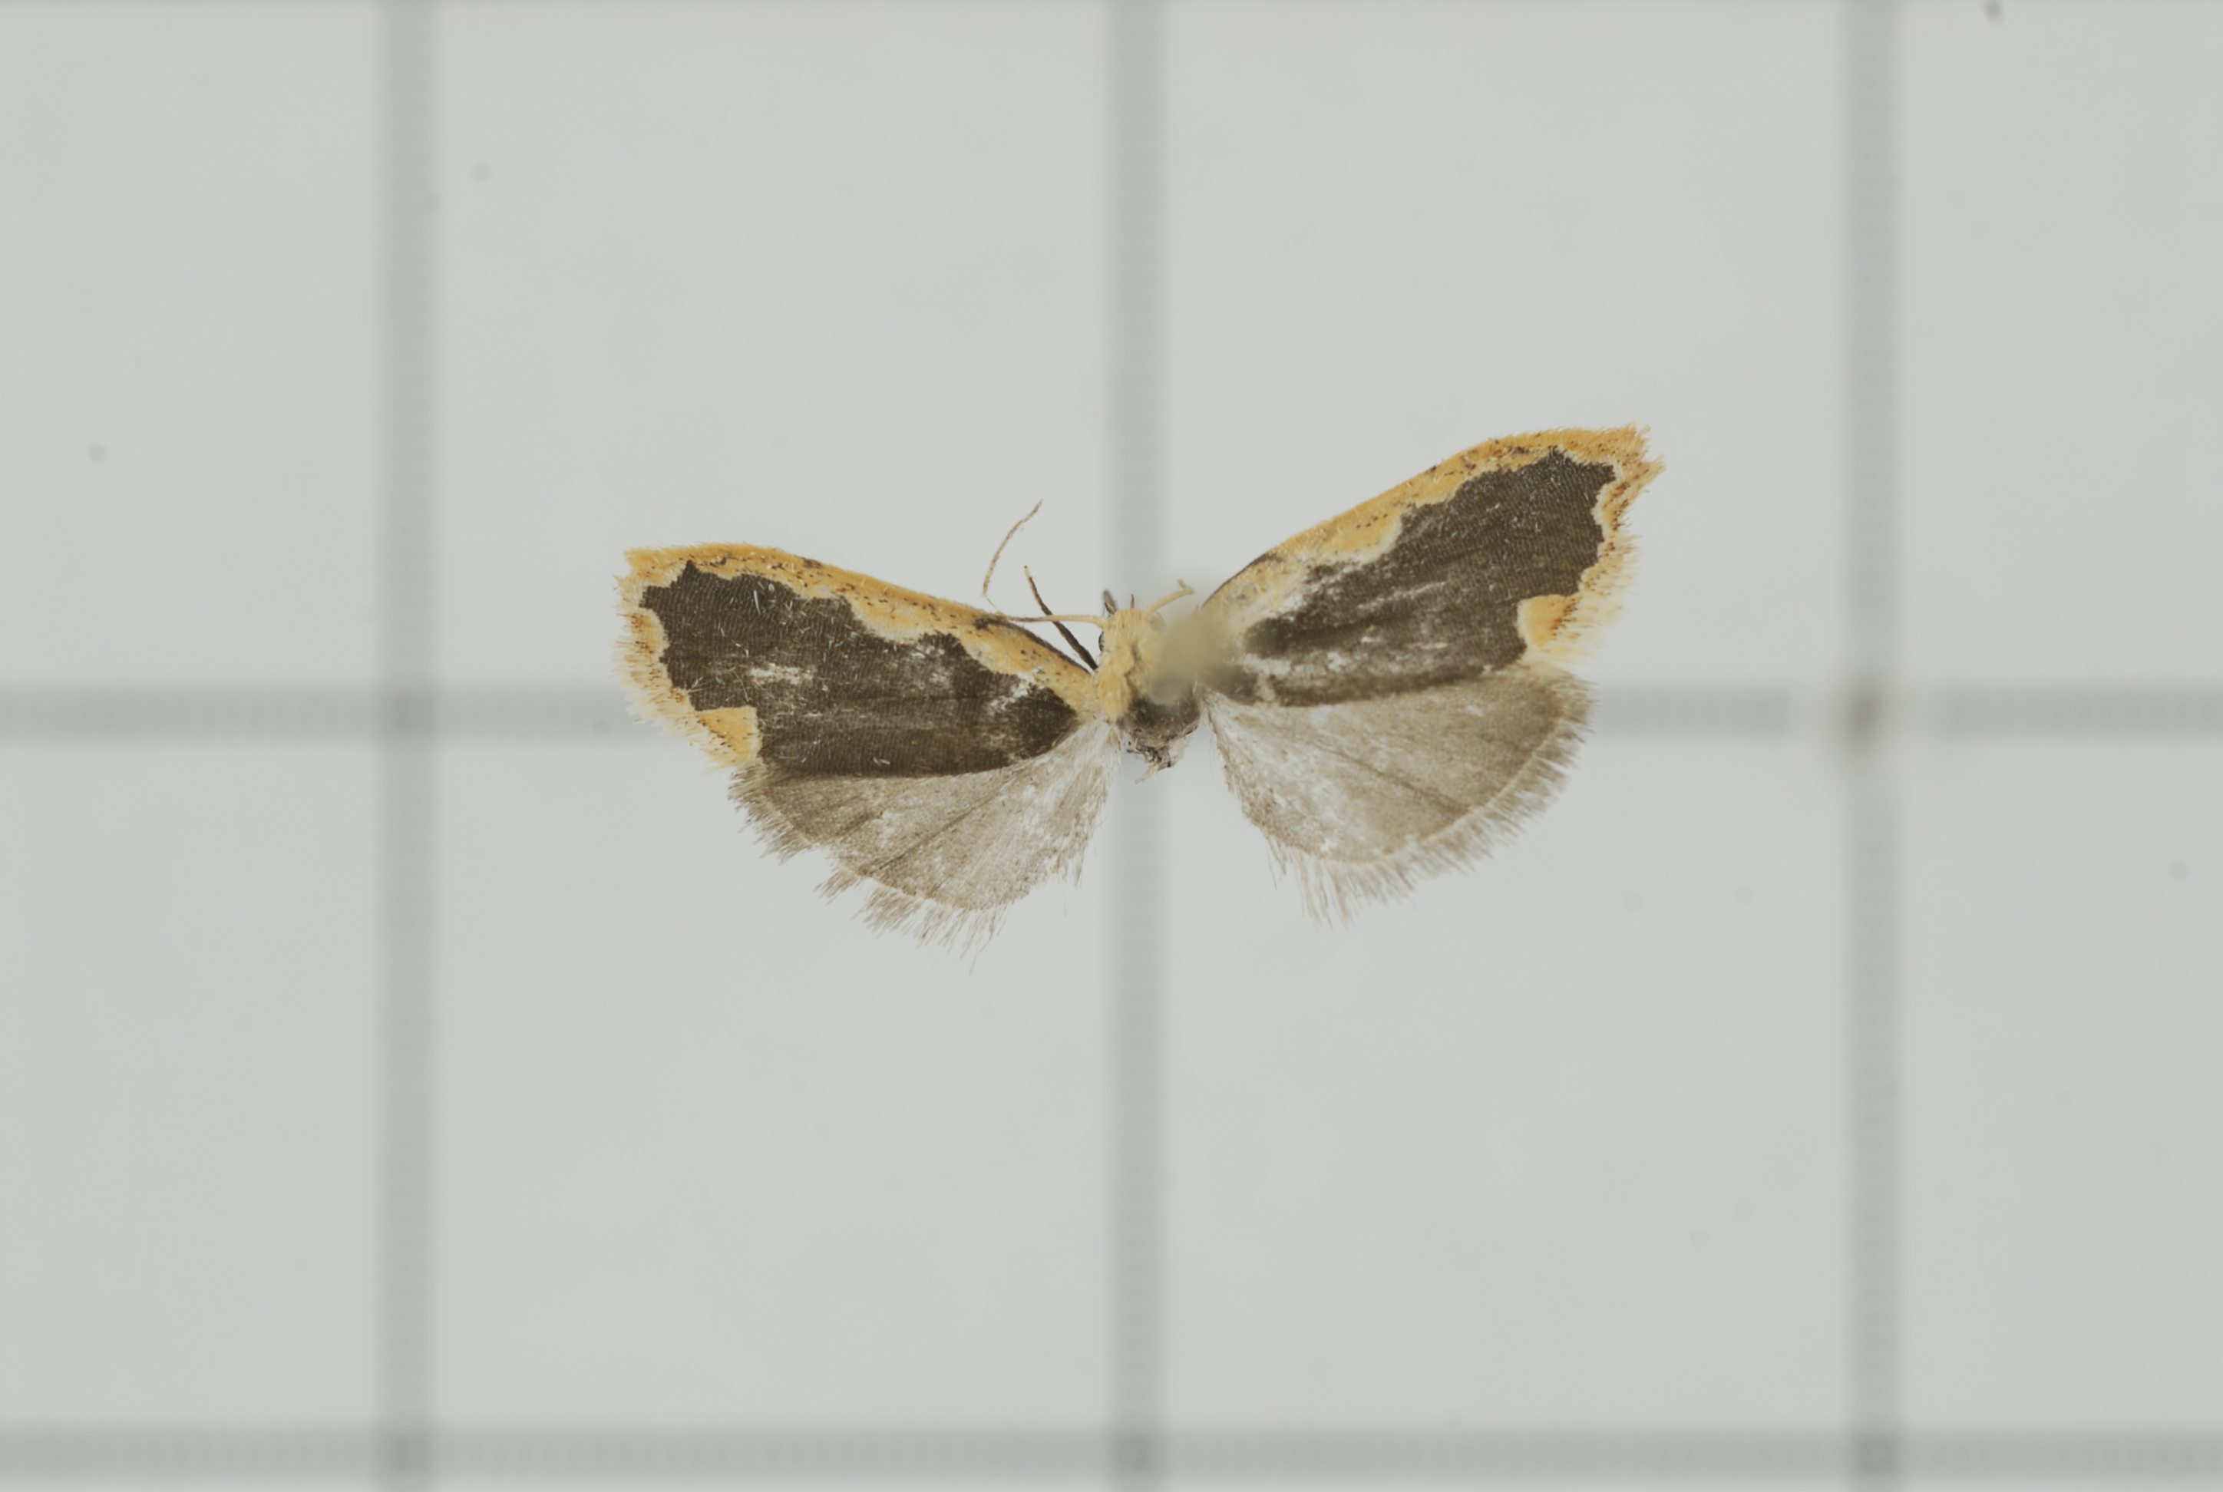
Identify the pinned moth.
Diduga nantouensis
